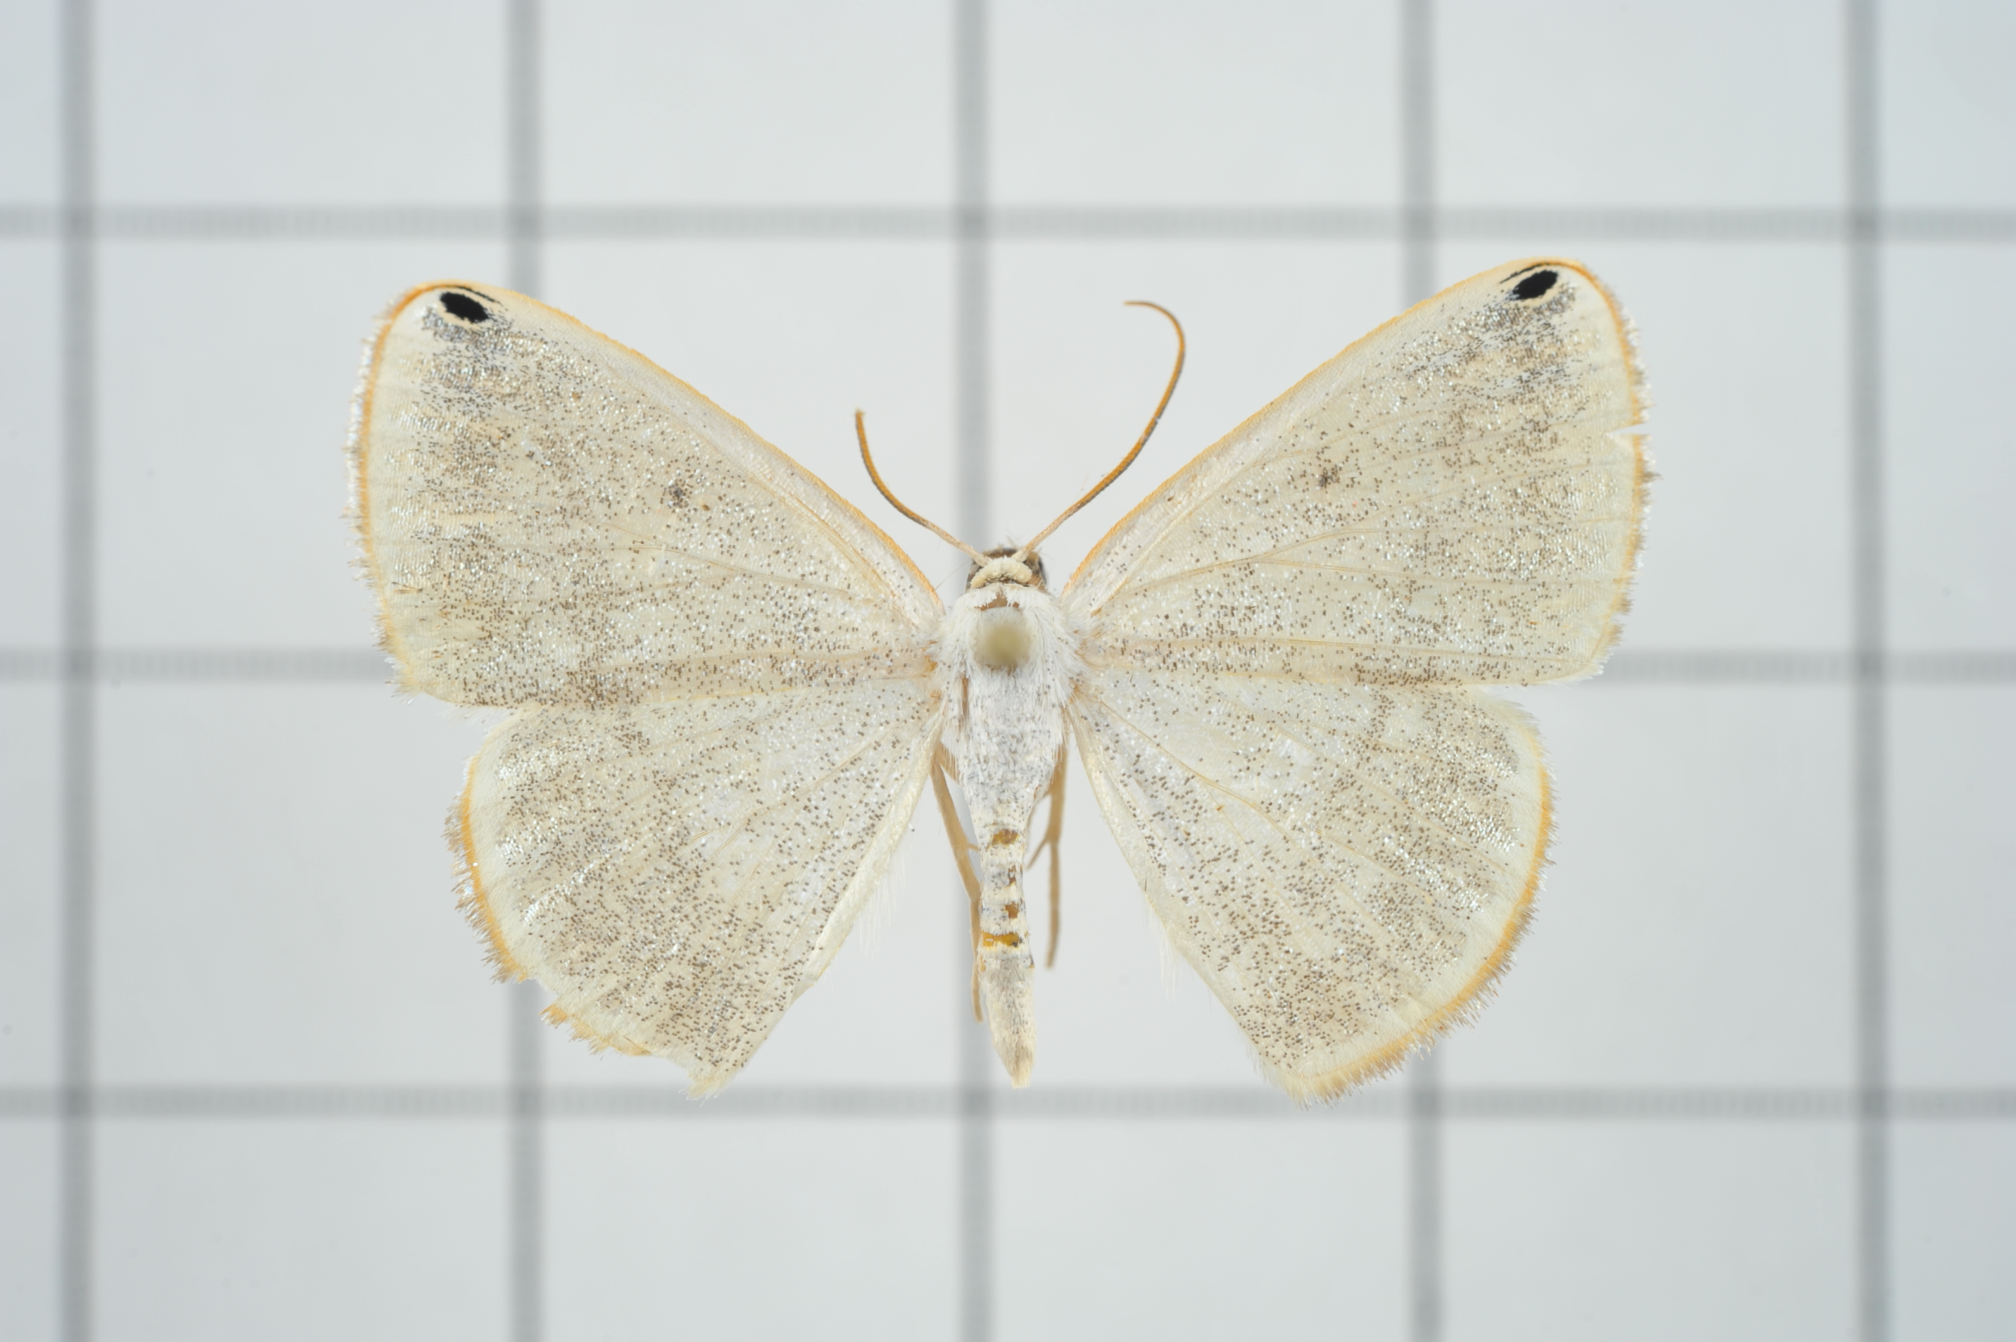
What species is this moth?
Lomographa percnosticta
